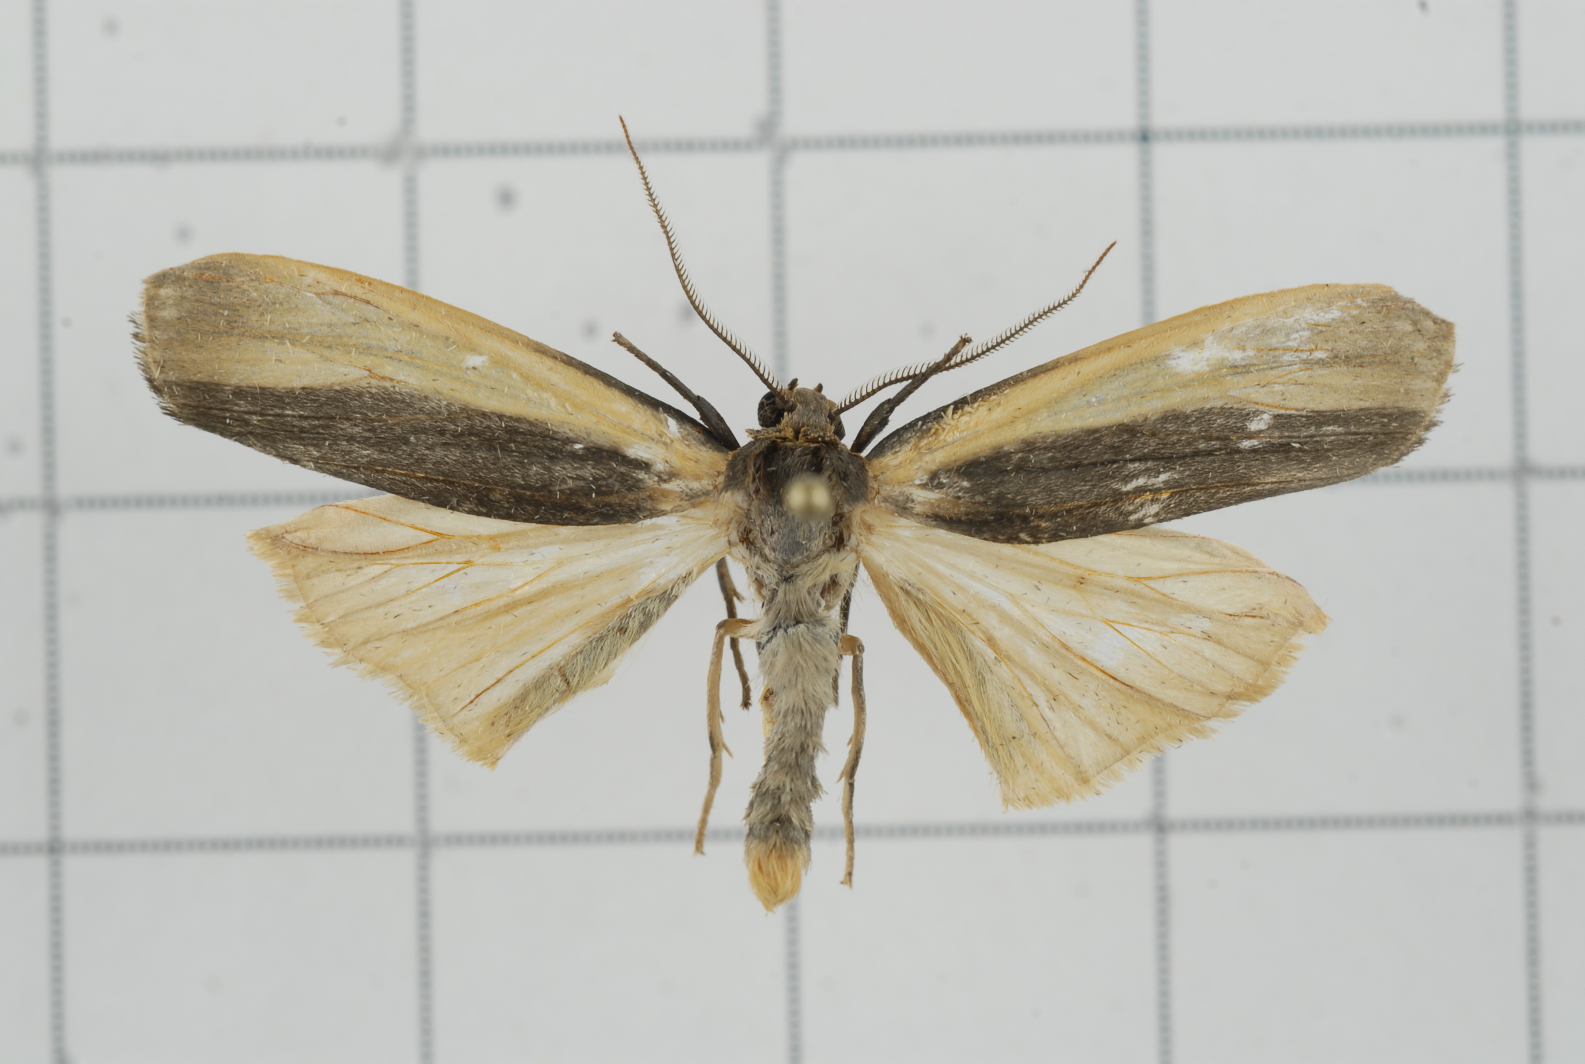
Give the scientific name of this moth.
Hesudra divisa
